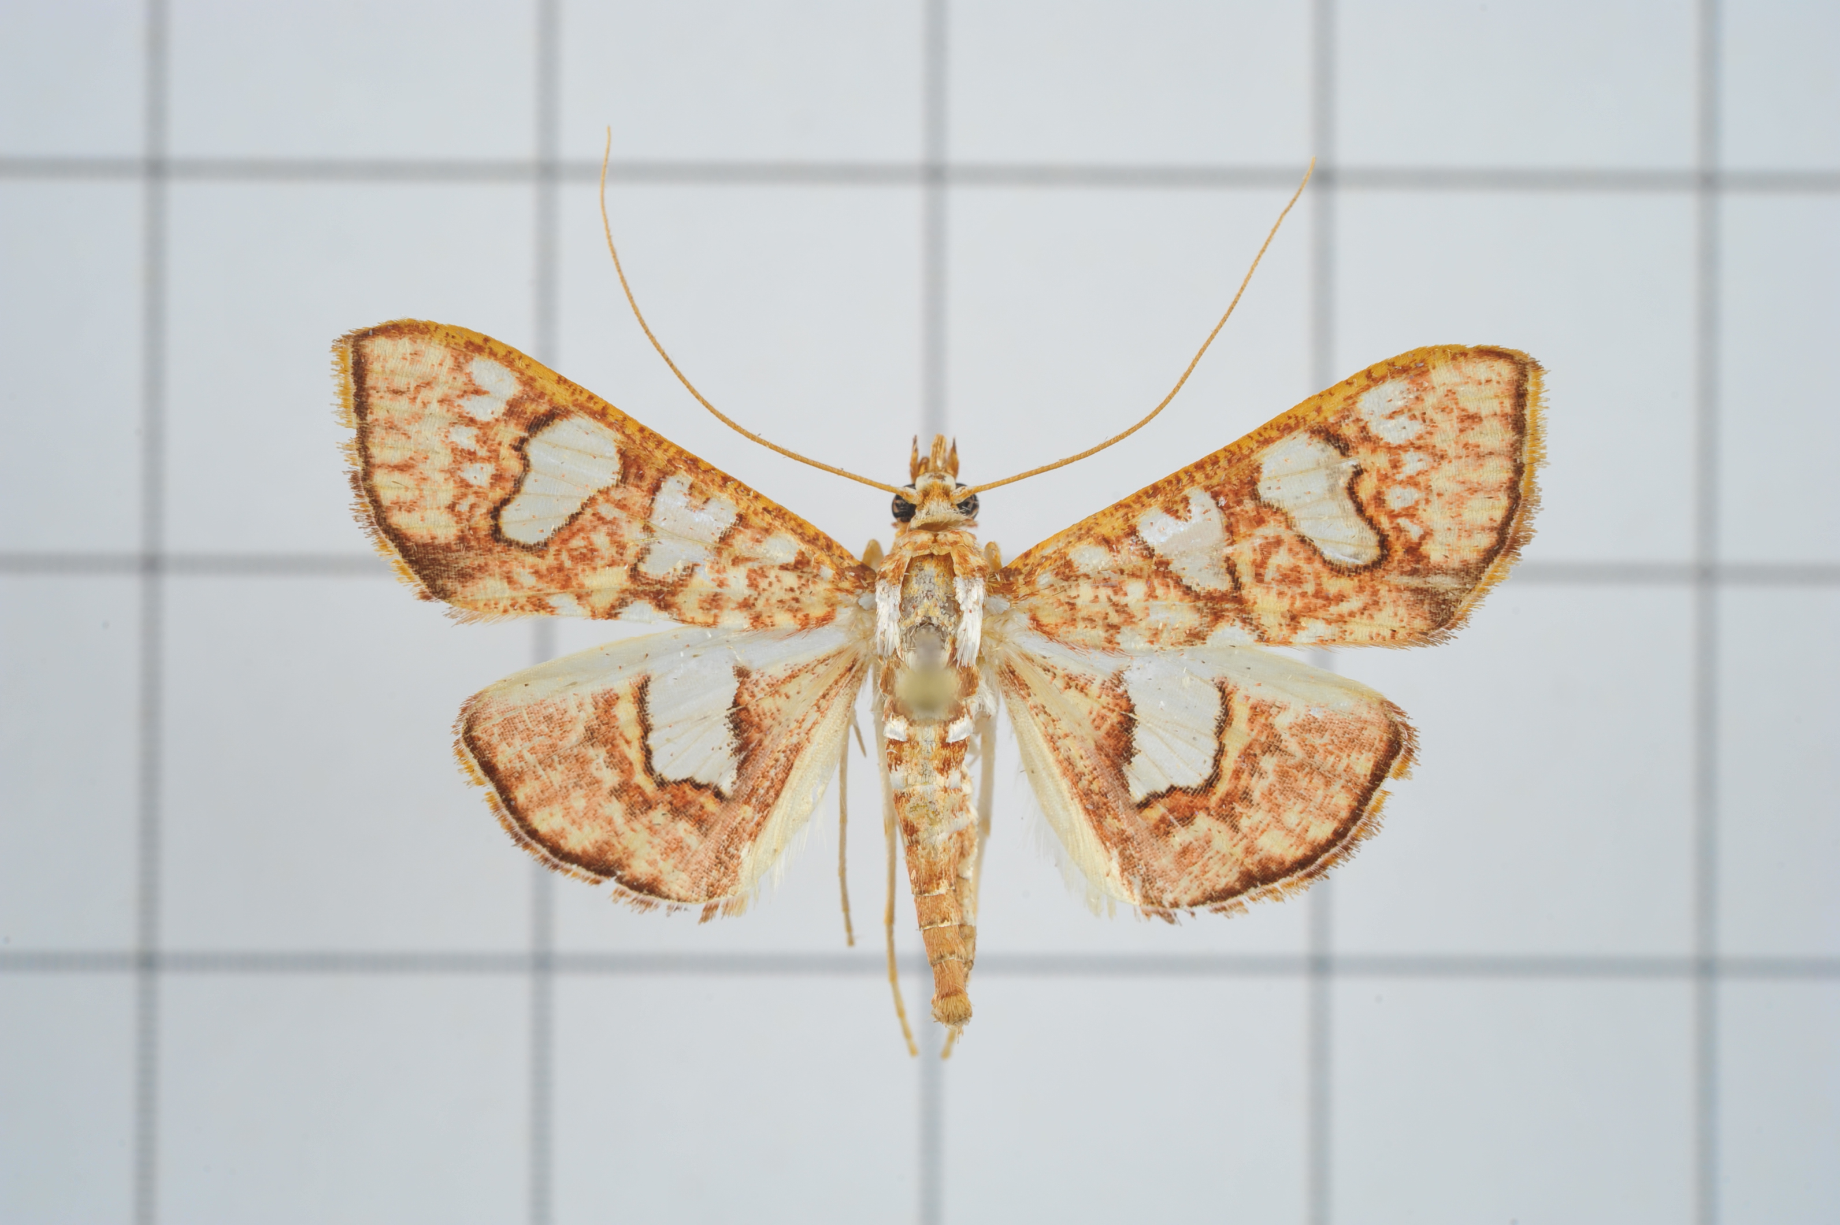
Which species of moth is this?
Glyphodes canthusalis
